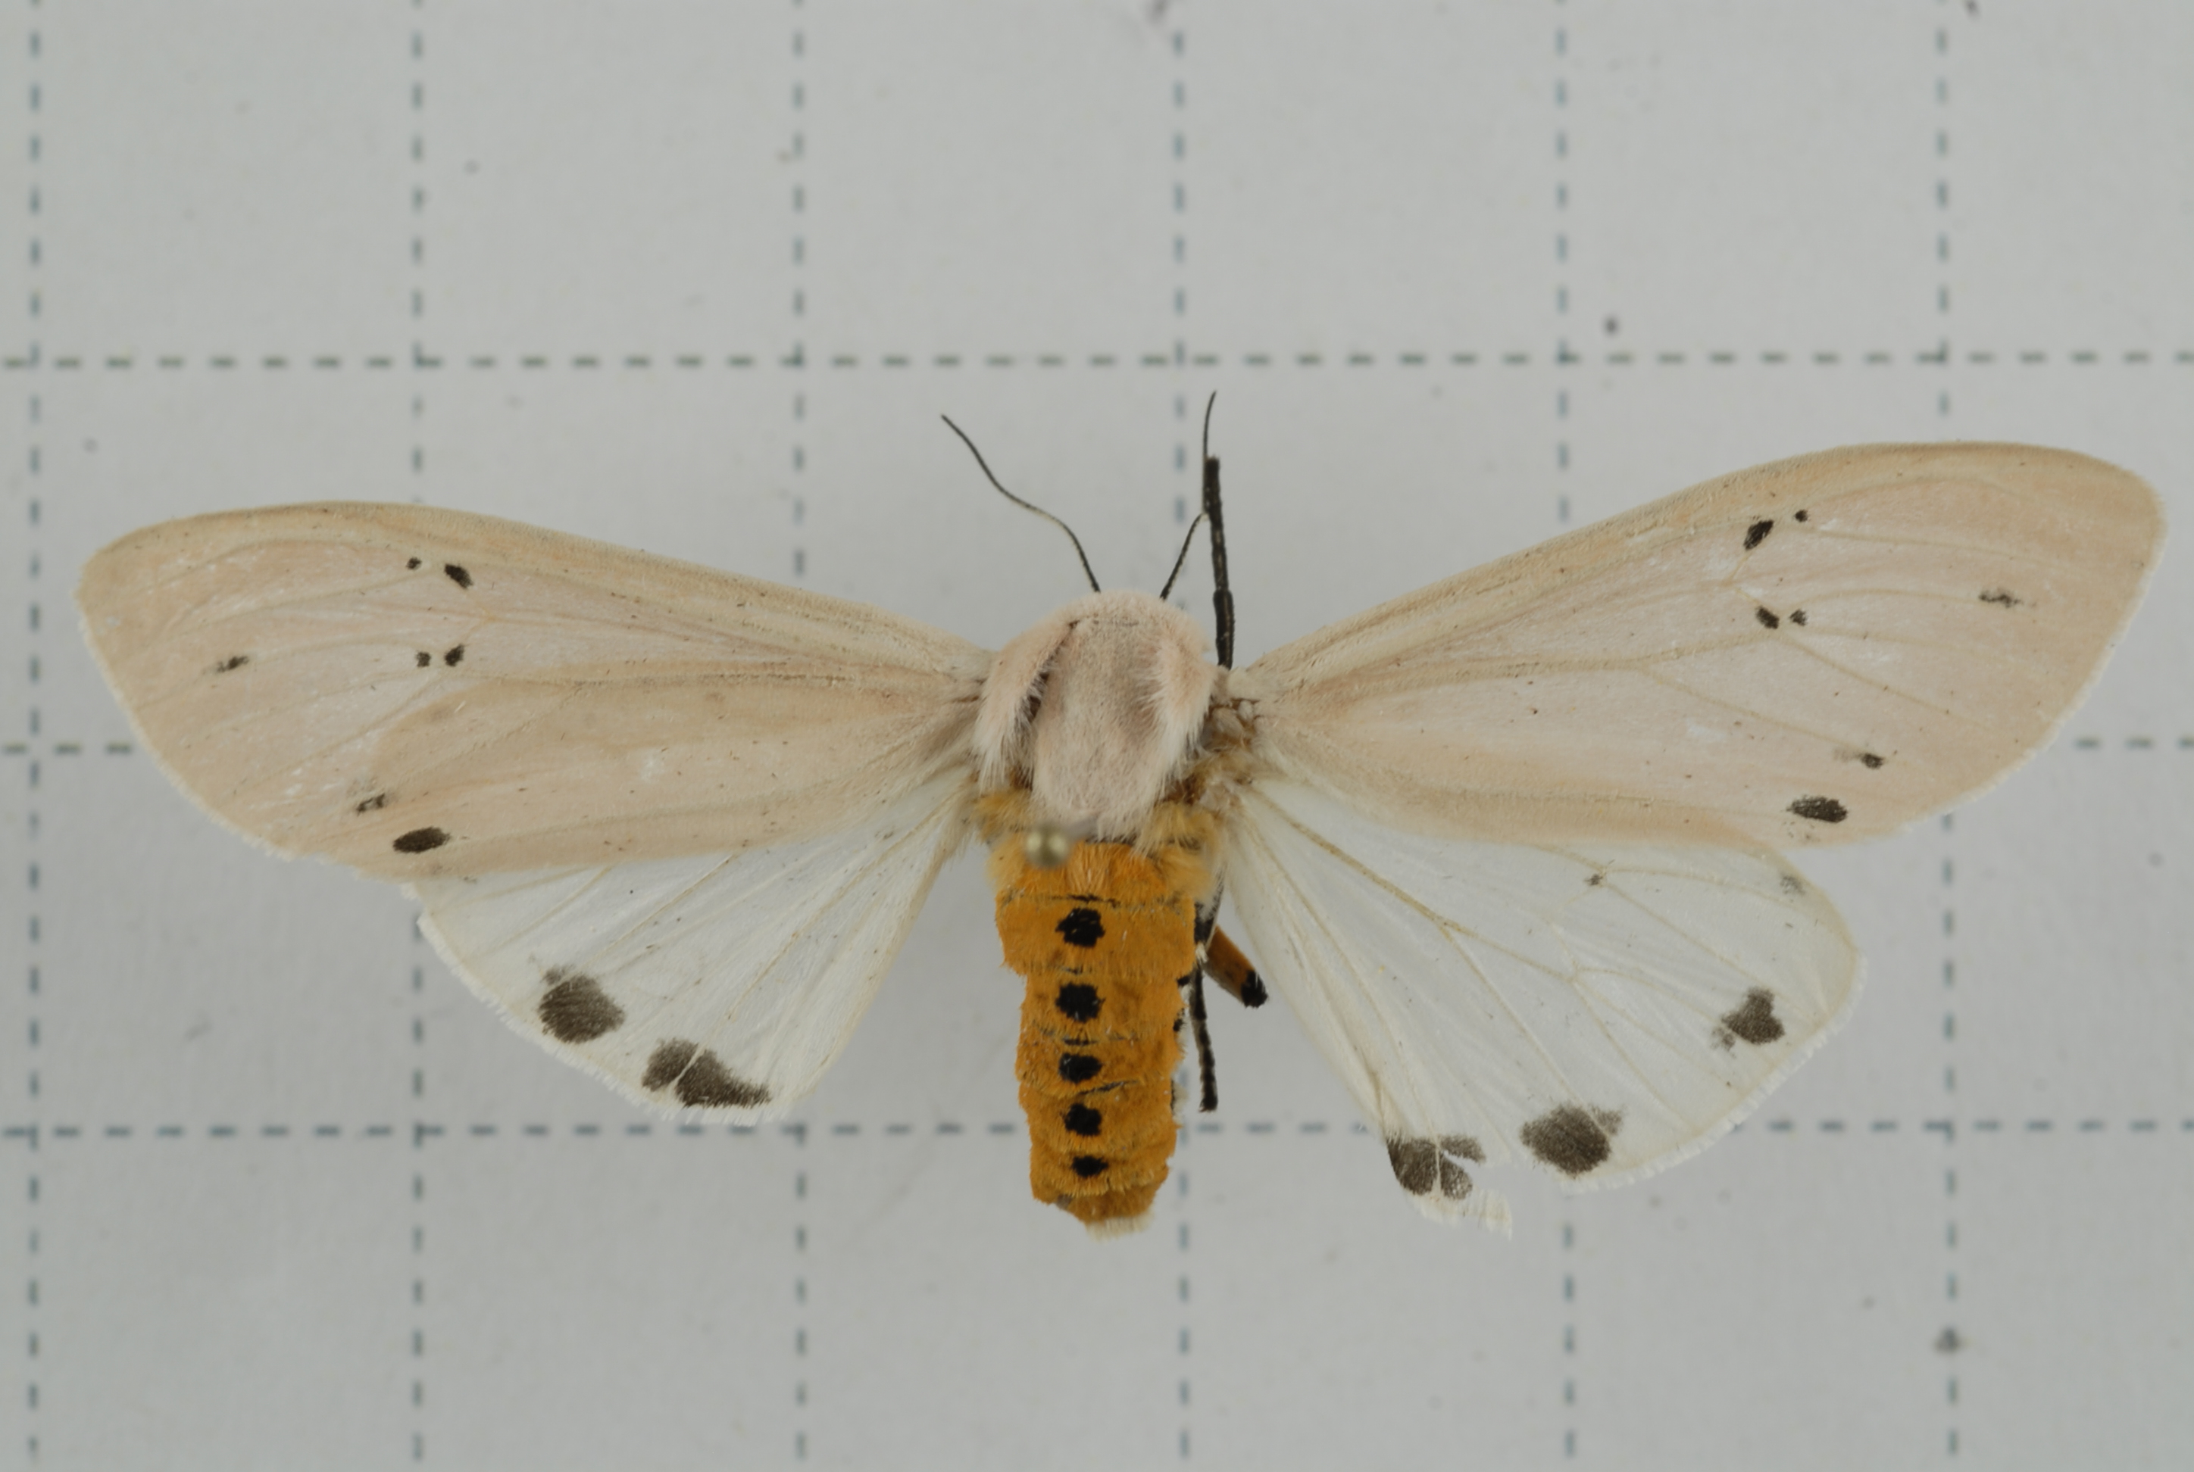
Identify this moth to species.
Creatonotos transiens koni
